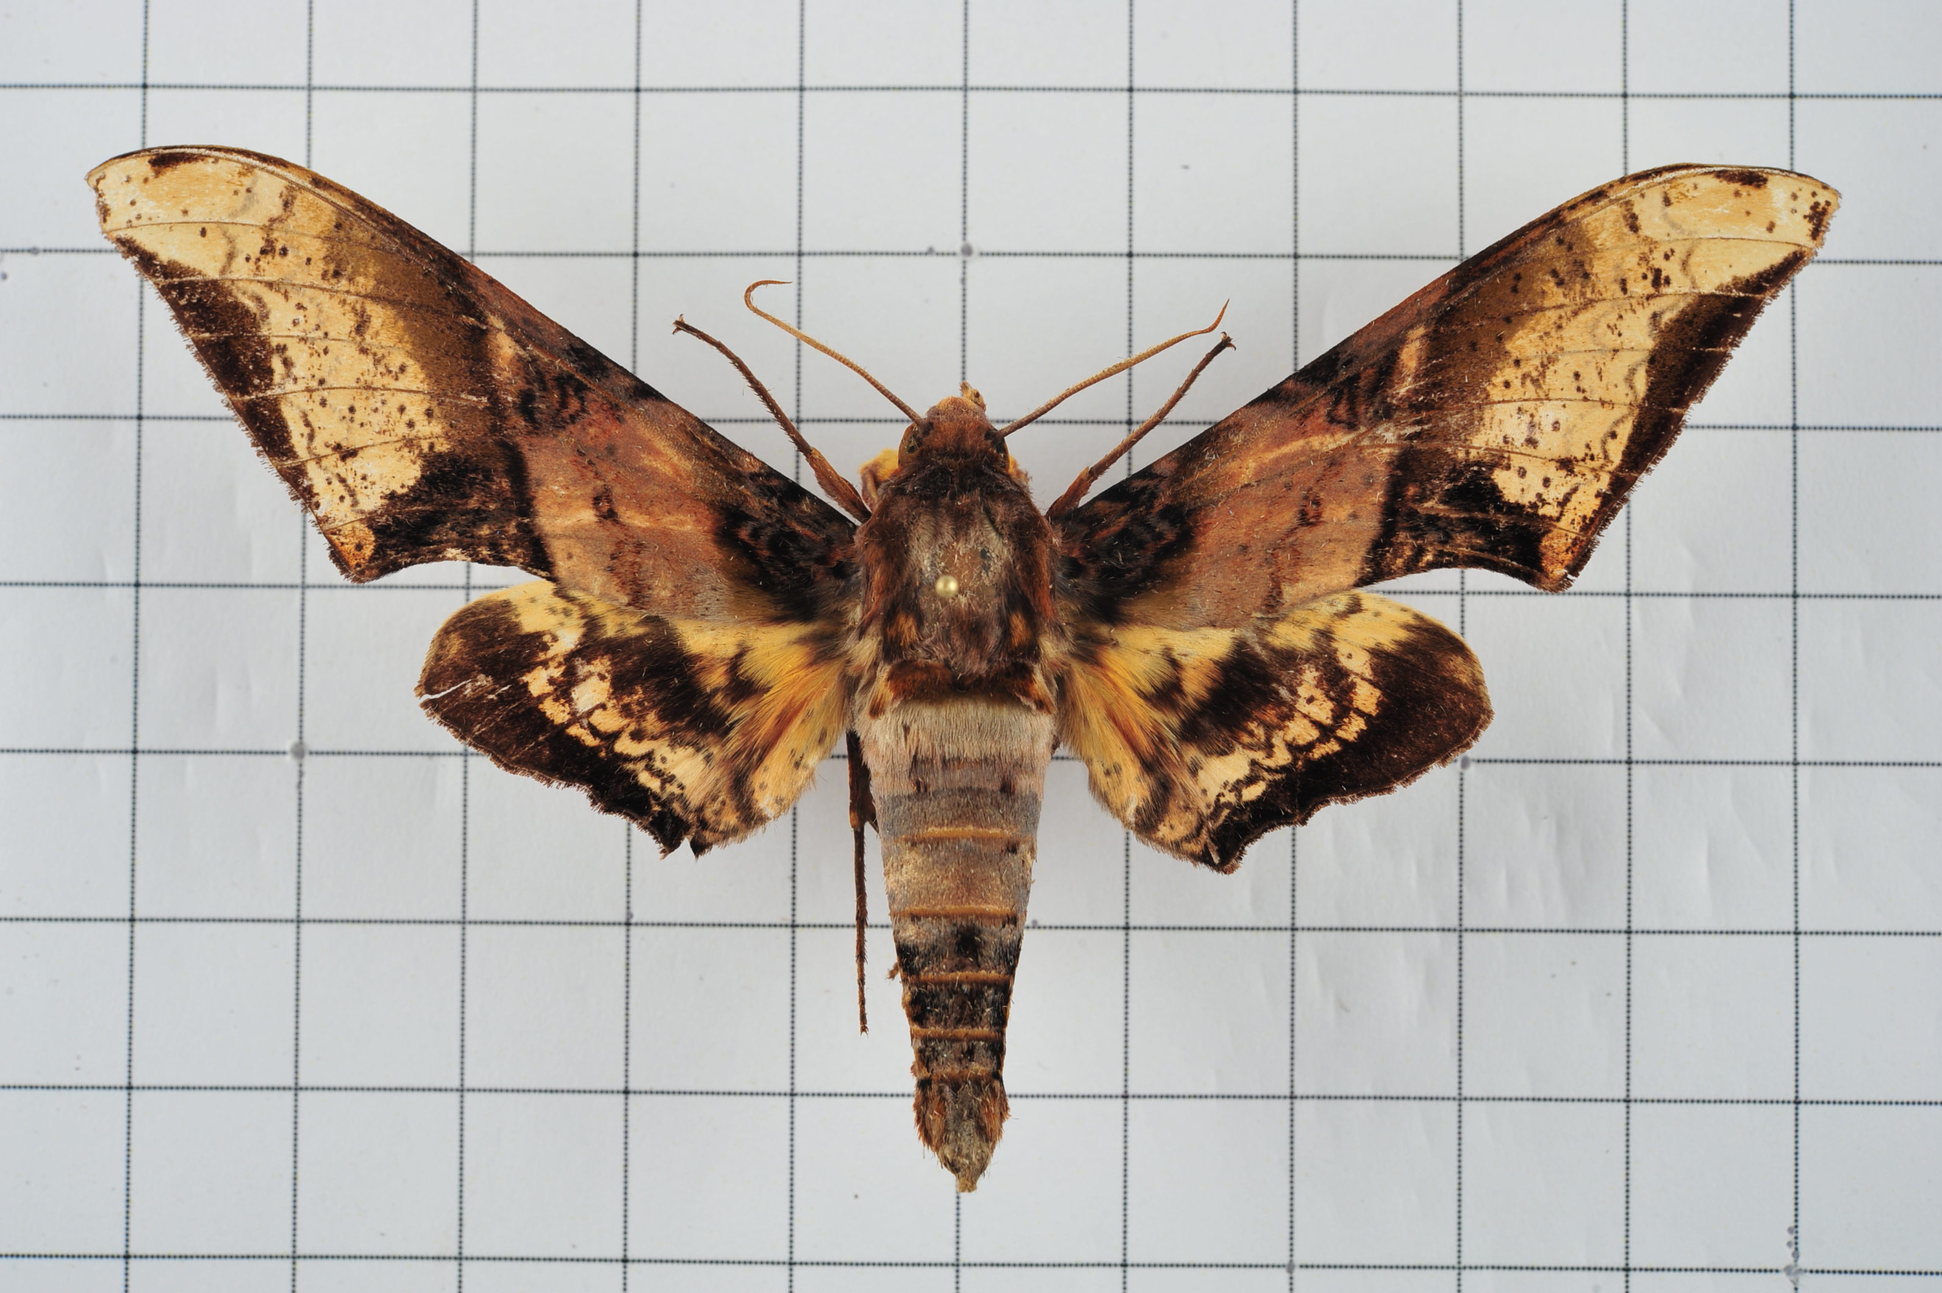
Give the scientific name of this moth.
Amplypterus mansoni takamukui
